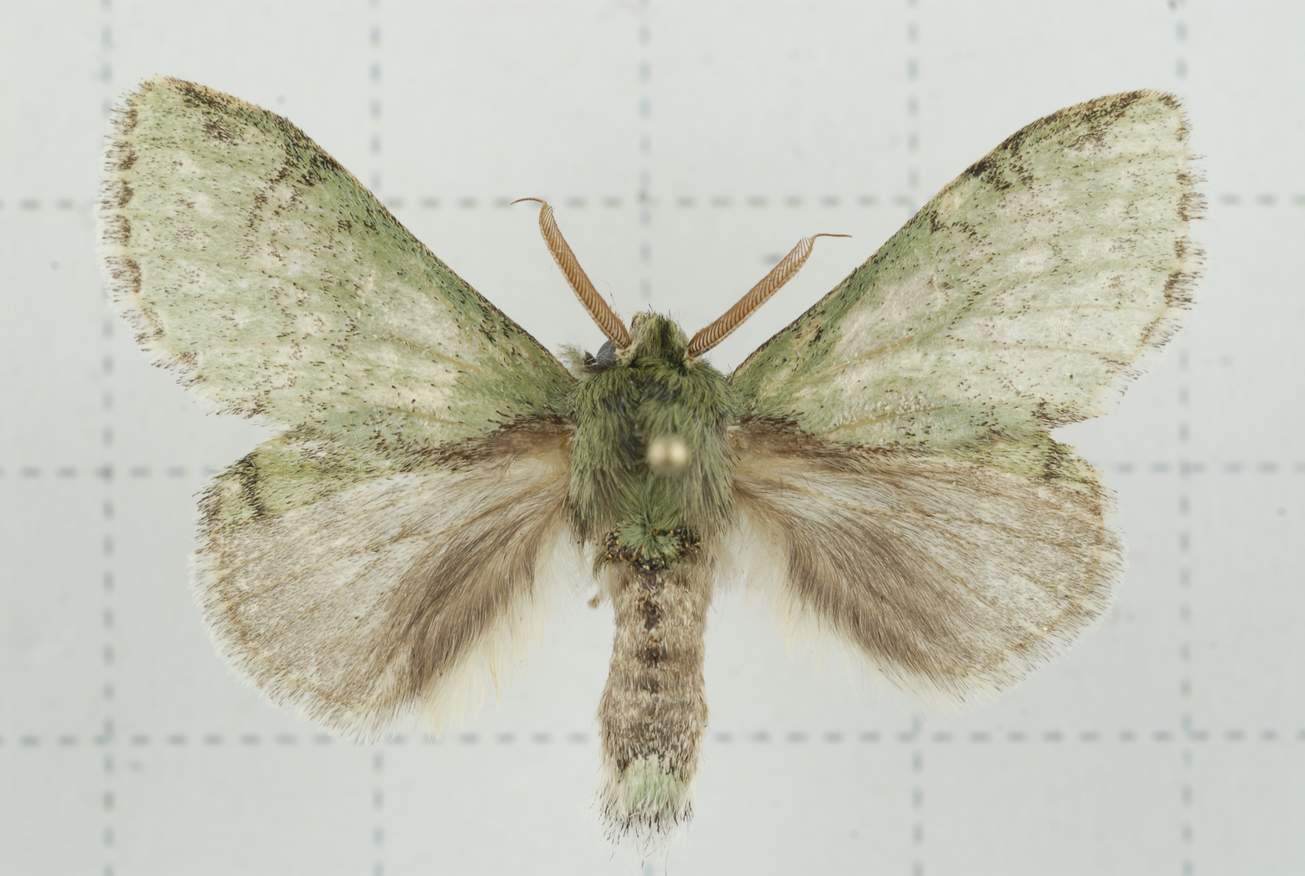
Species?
Benbowia takamukuanus
